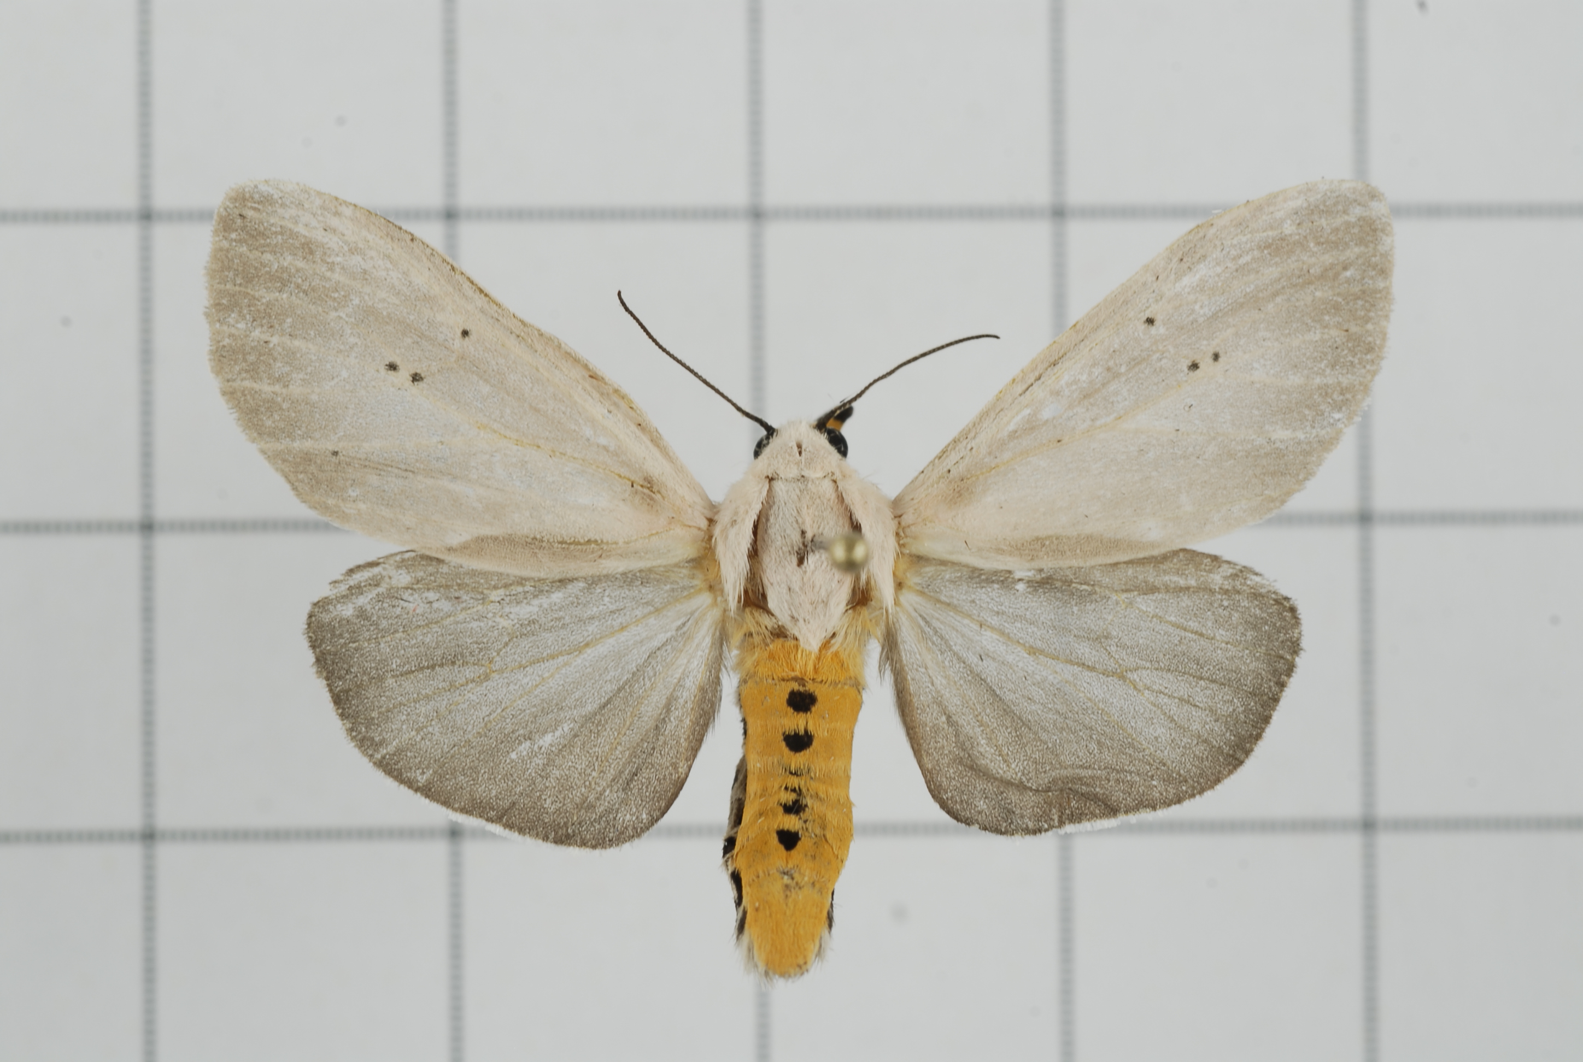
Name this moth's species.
Creatonotos transiens koni
